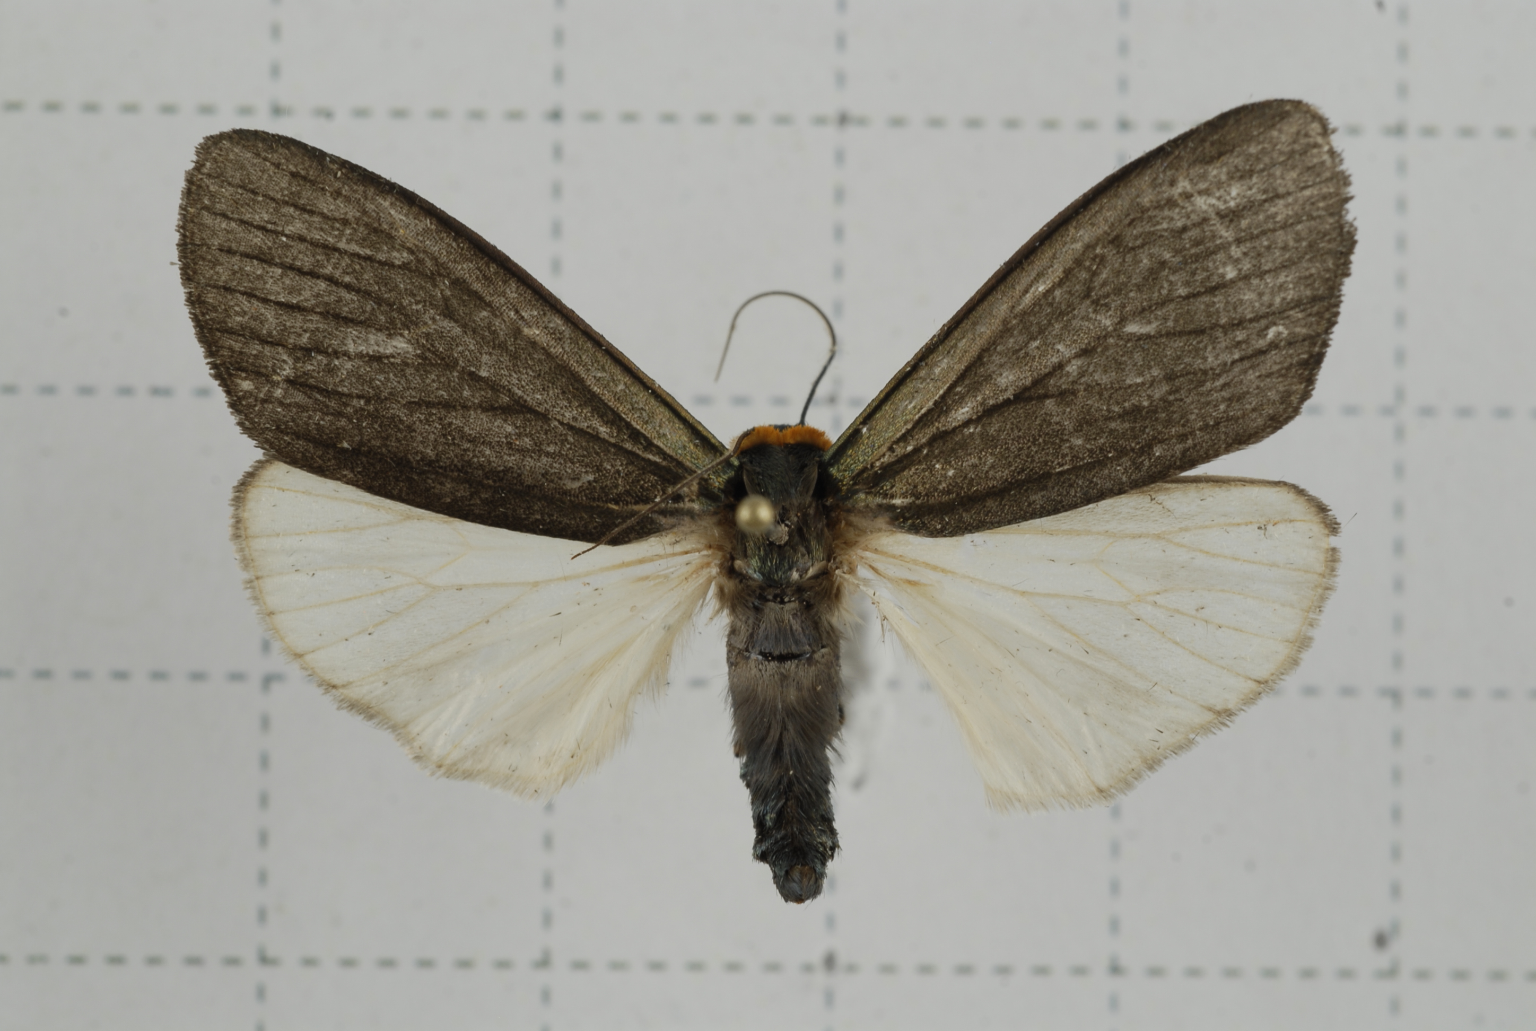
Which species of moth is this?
Paraona staudingeri formosana
